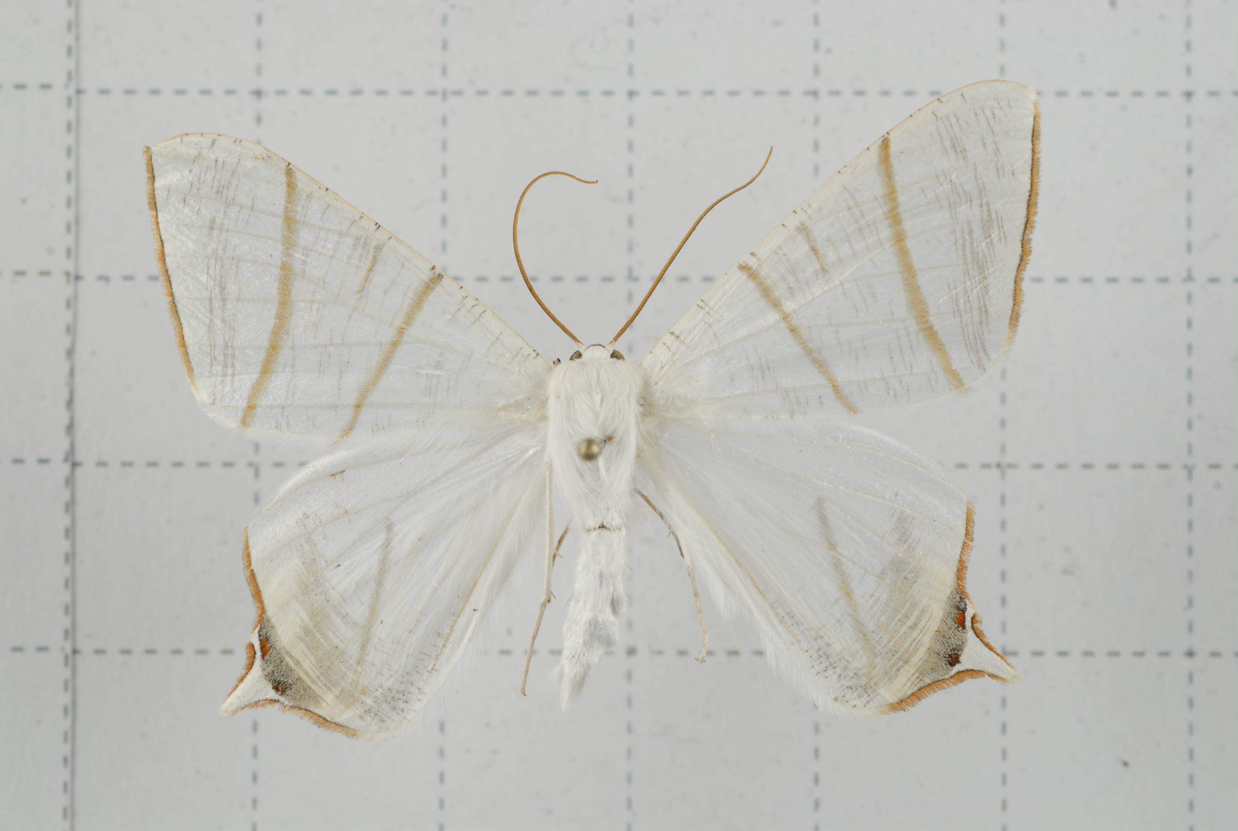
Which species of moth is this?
Ourapteryx changi
